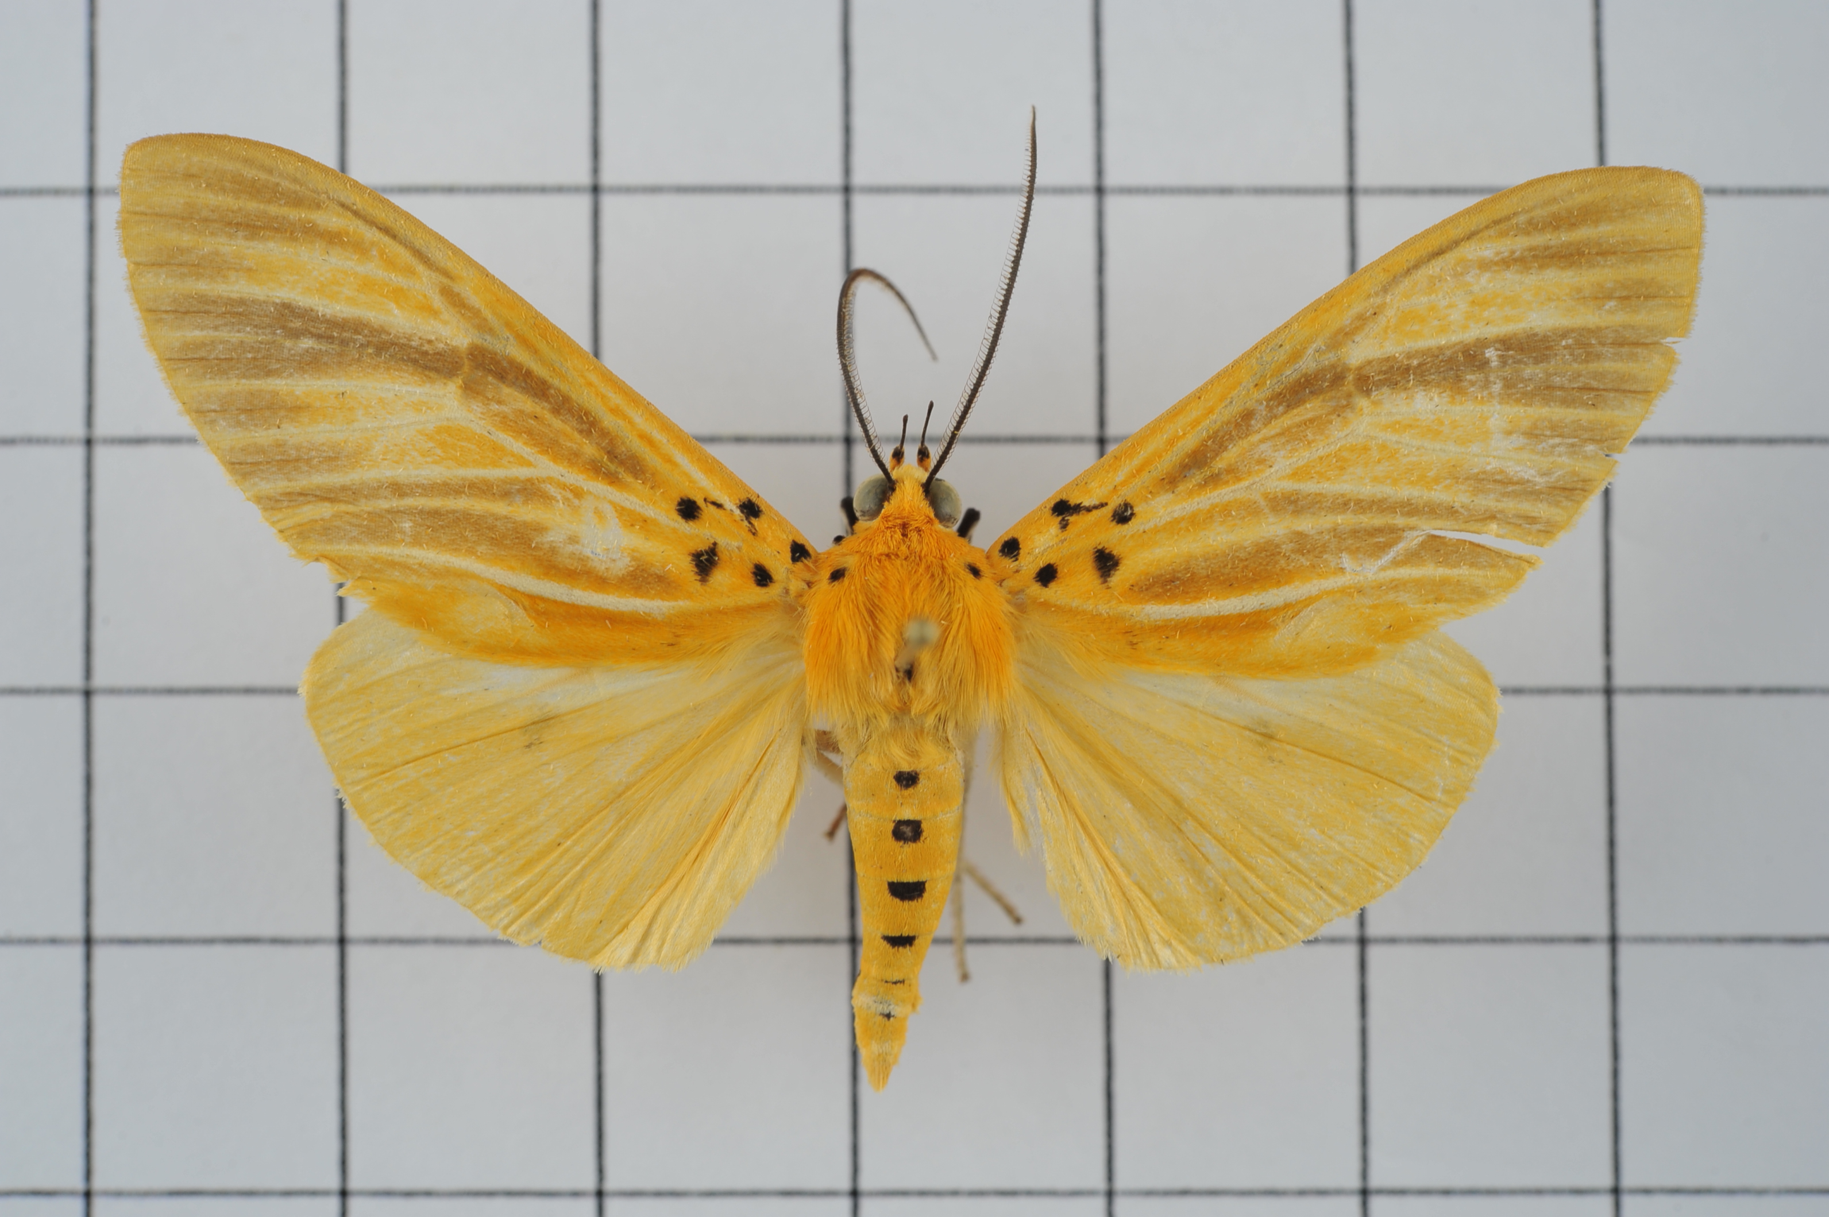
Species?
Asota egens confinis
